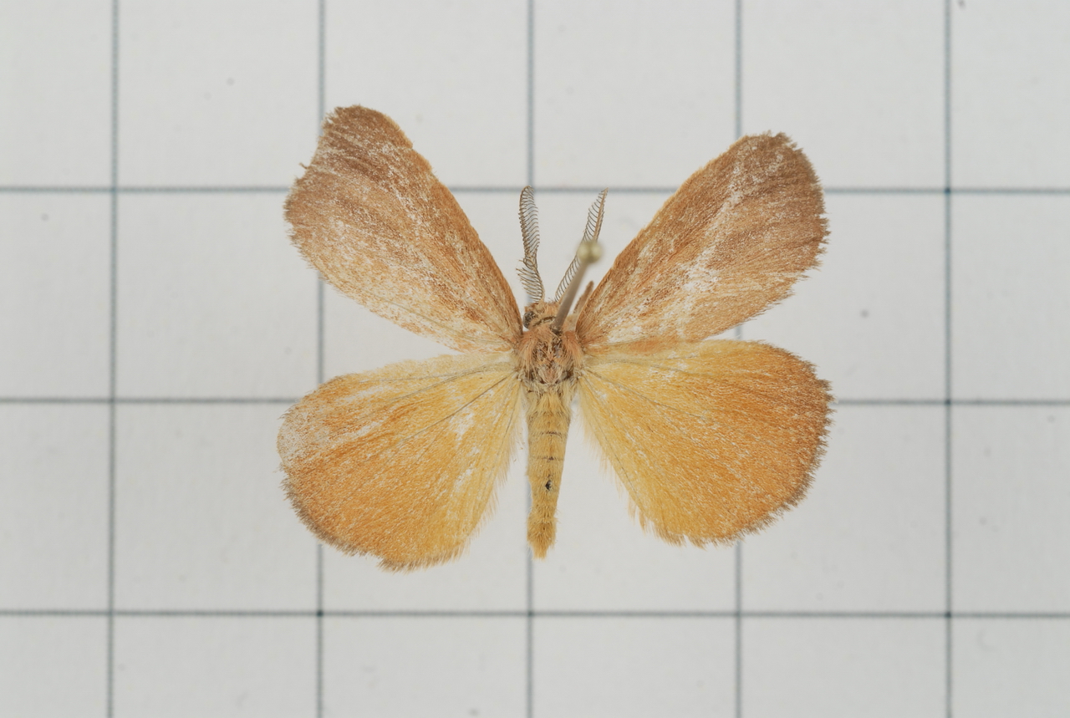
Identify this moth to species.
Pantana substrigosa
